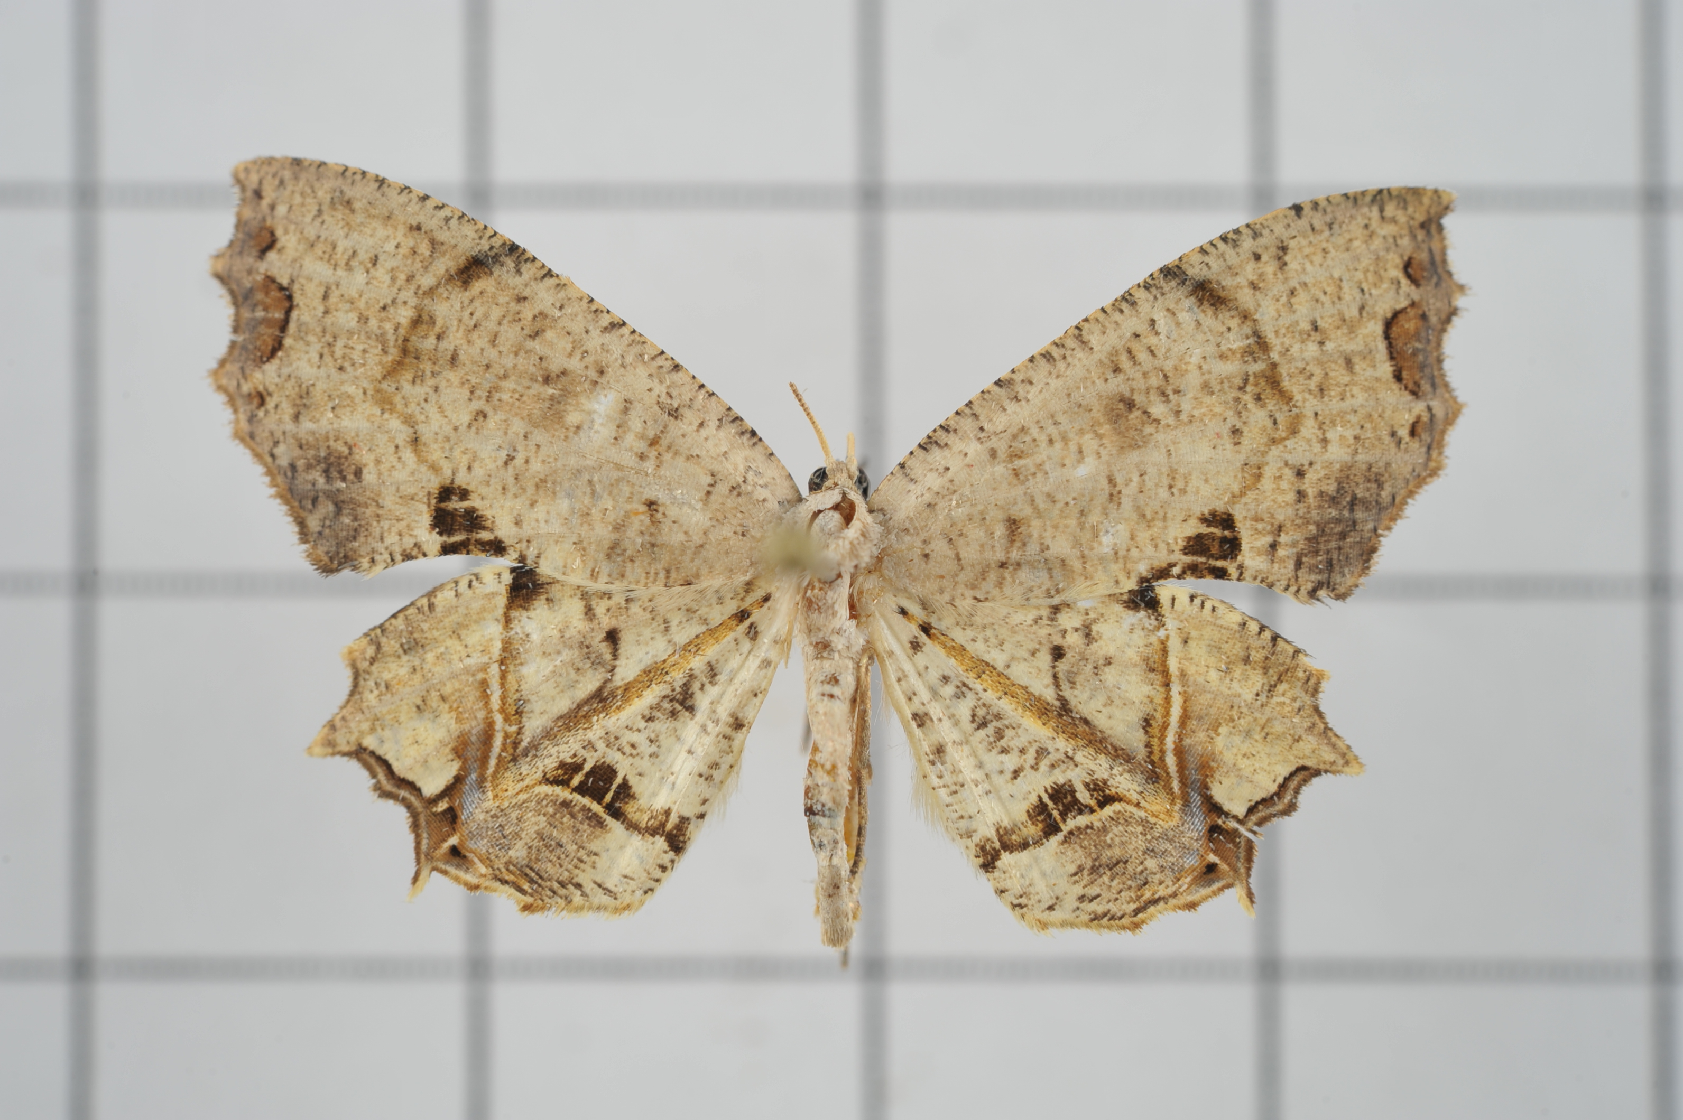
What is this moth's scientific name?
Dysaethria flavistriga
